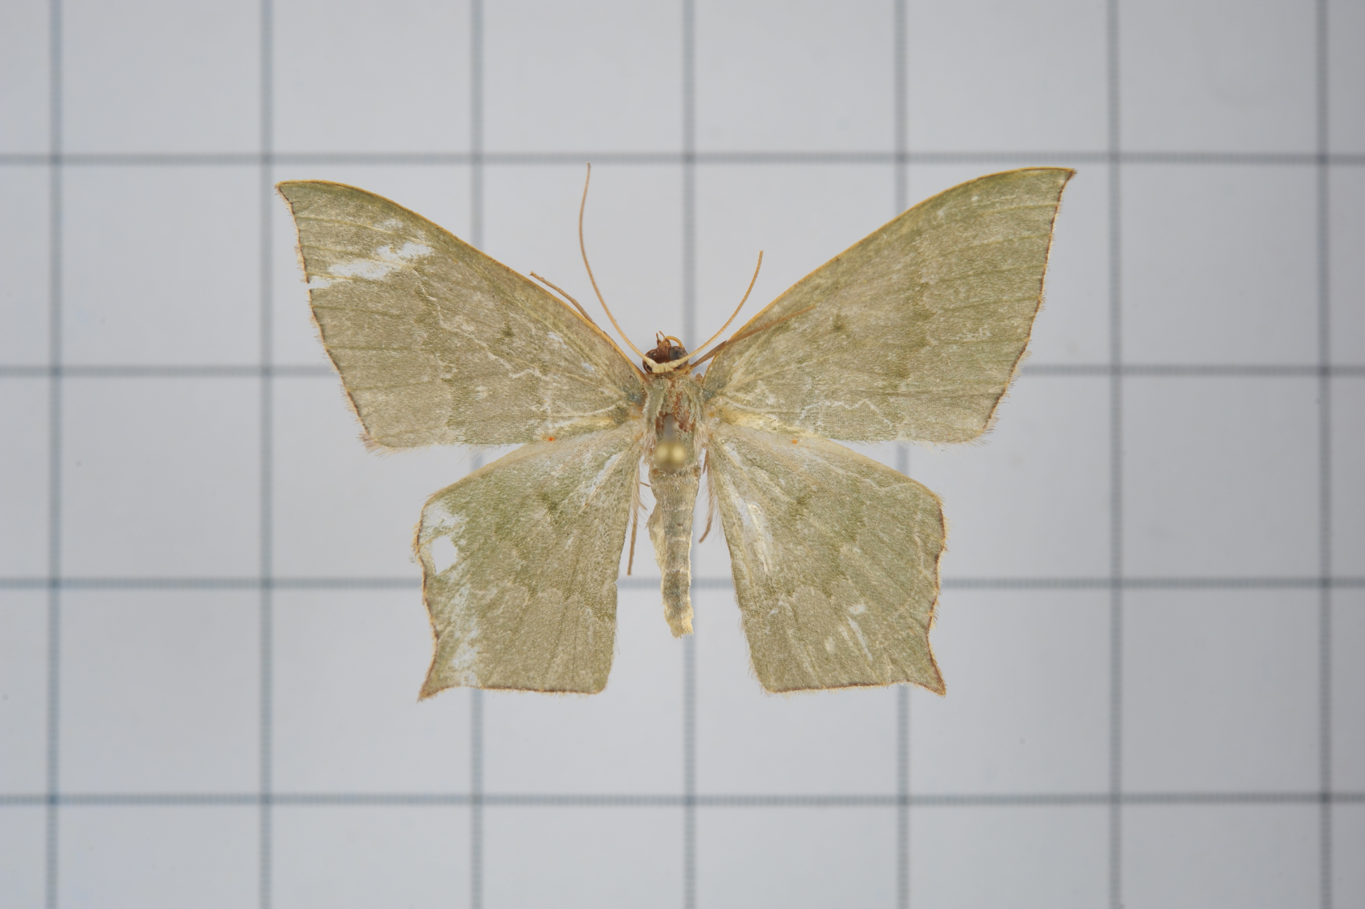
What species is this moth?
Maxates quadripunctata
